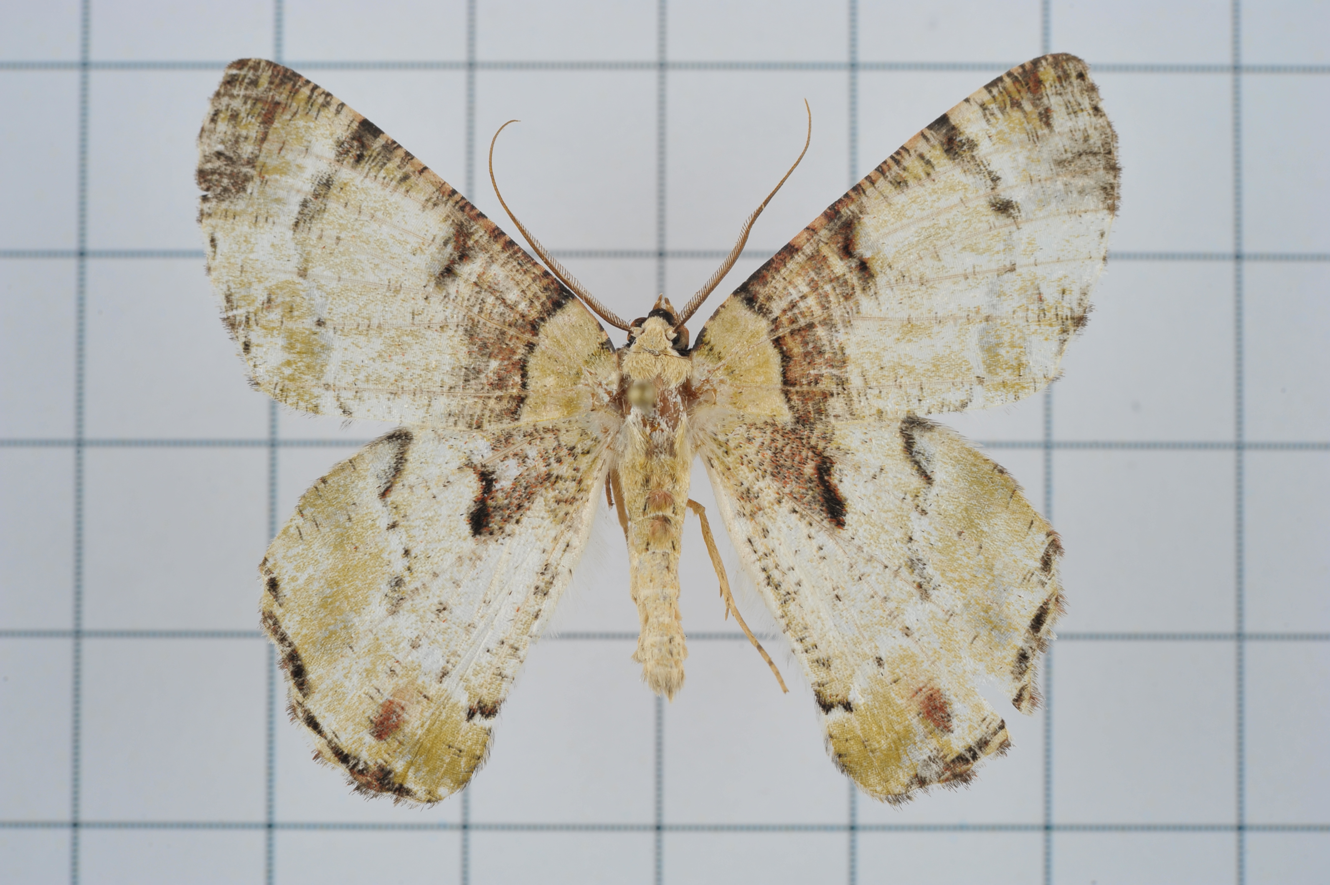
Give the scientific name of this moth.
Pachyodes subtrita subtrita
